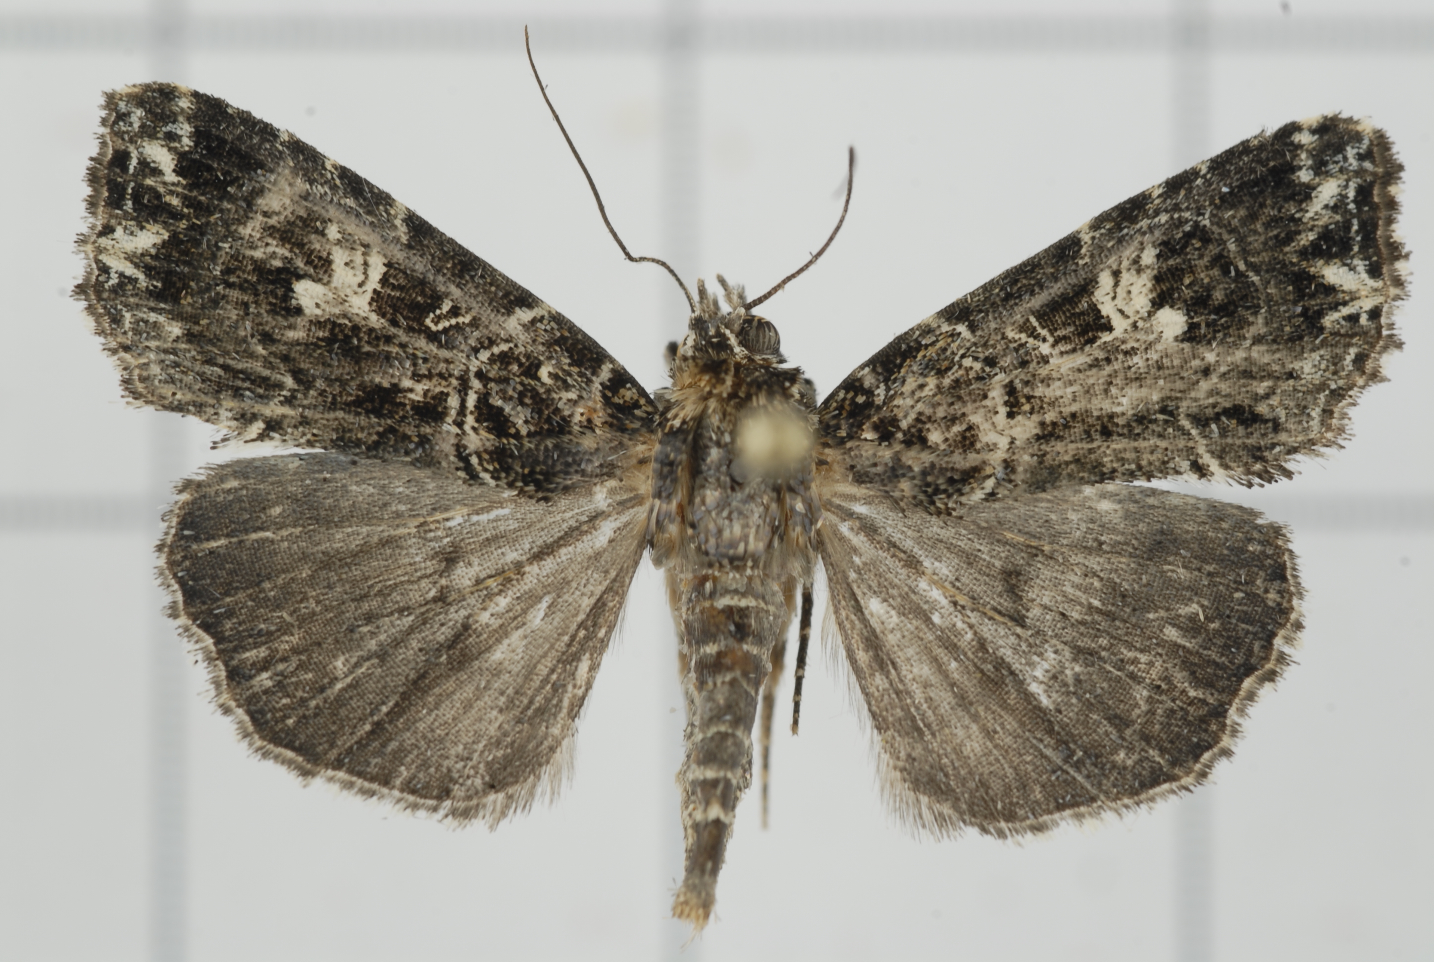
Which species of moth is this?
Callopistria delicata
